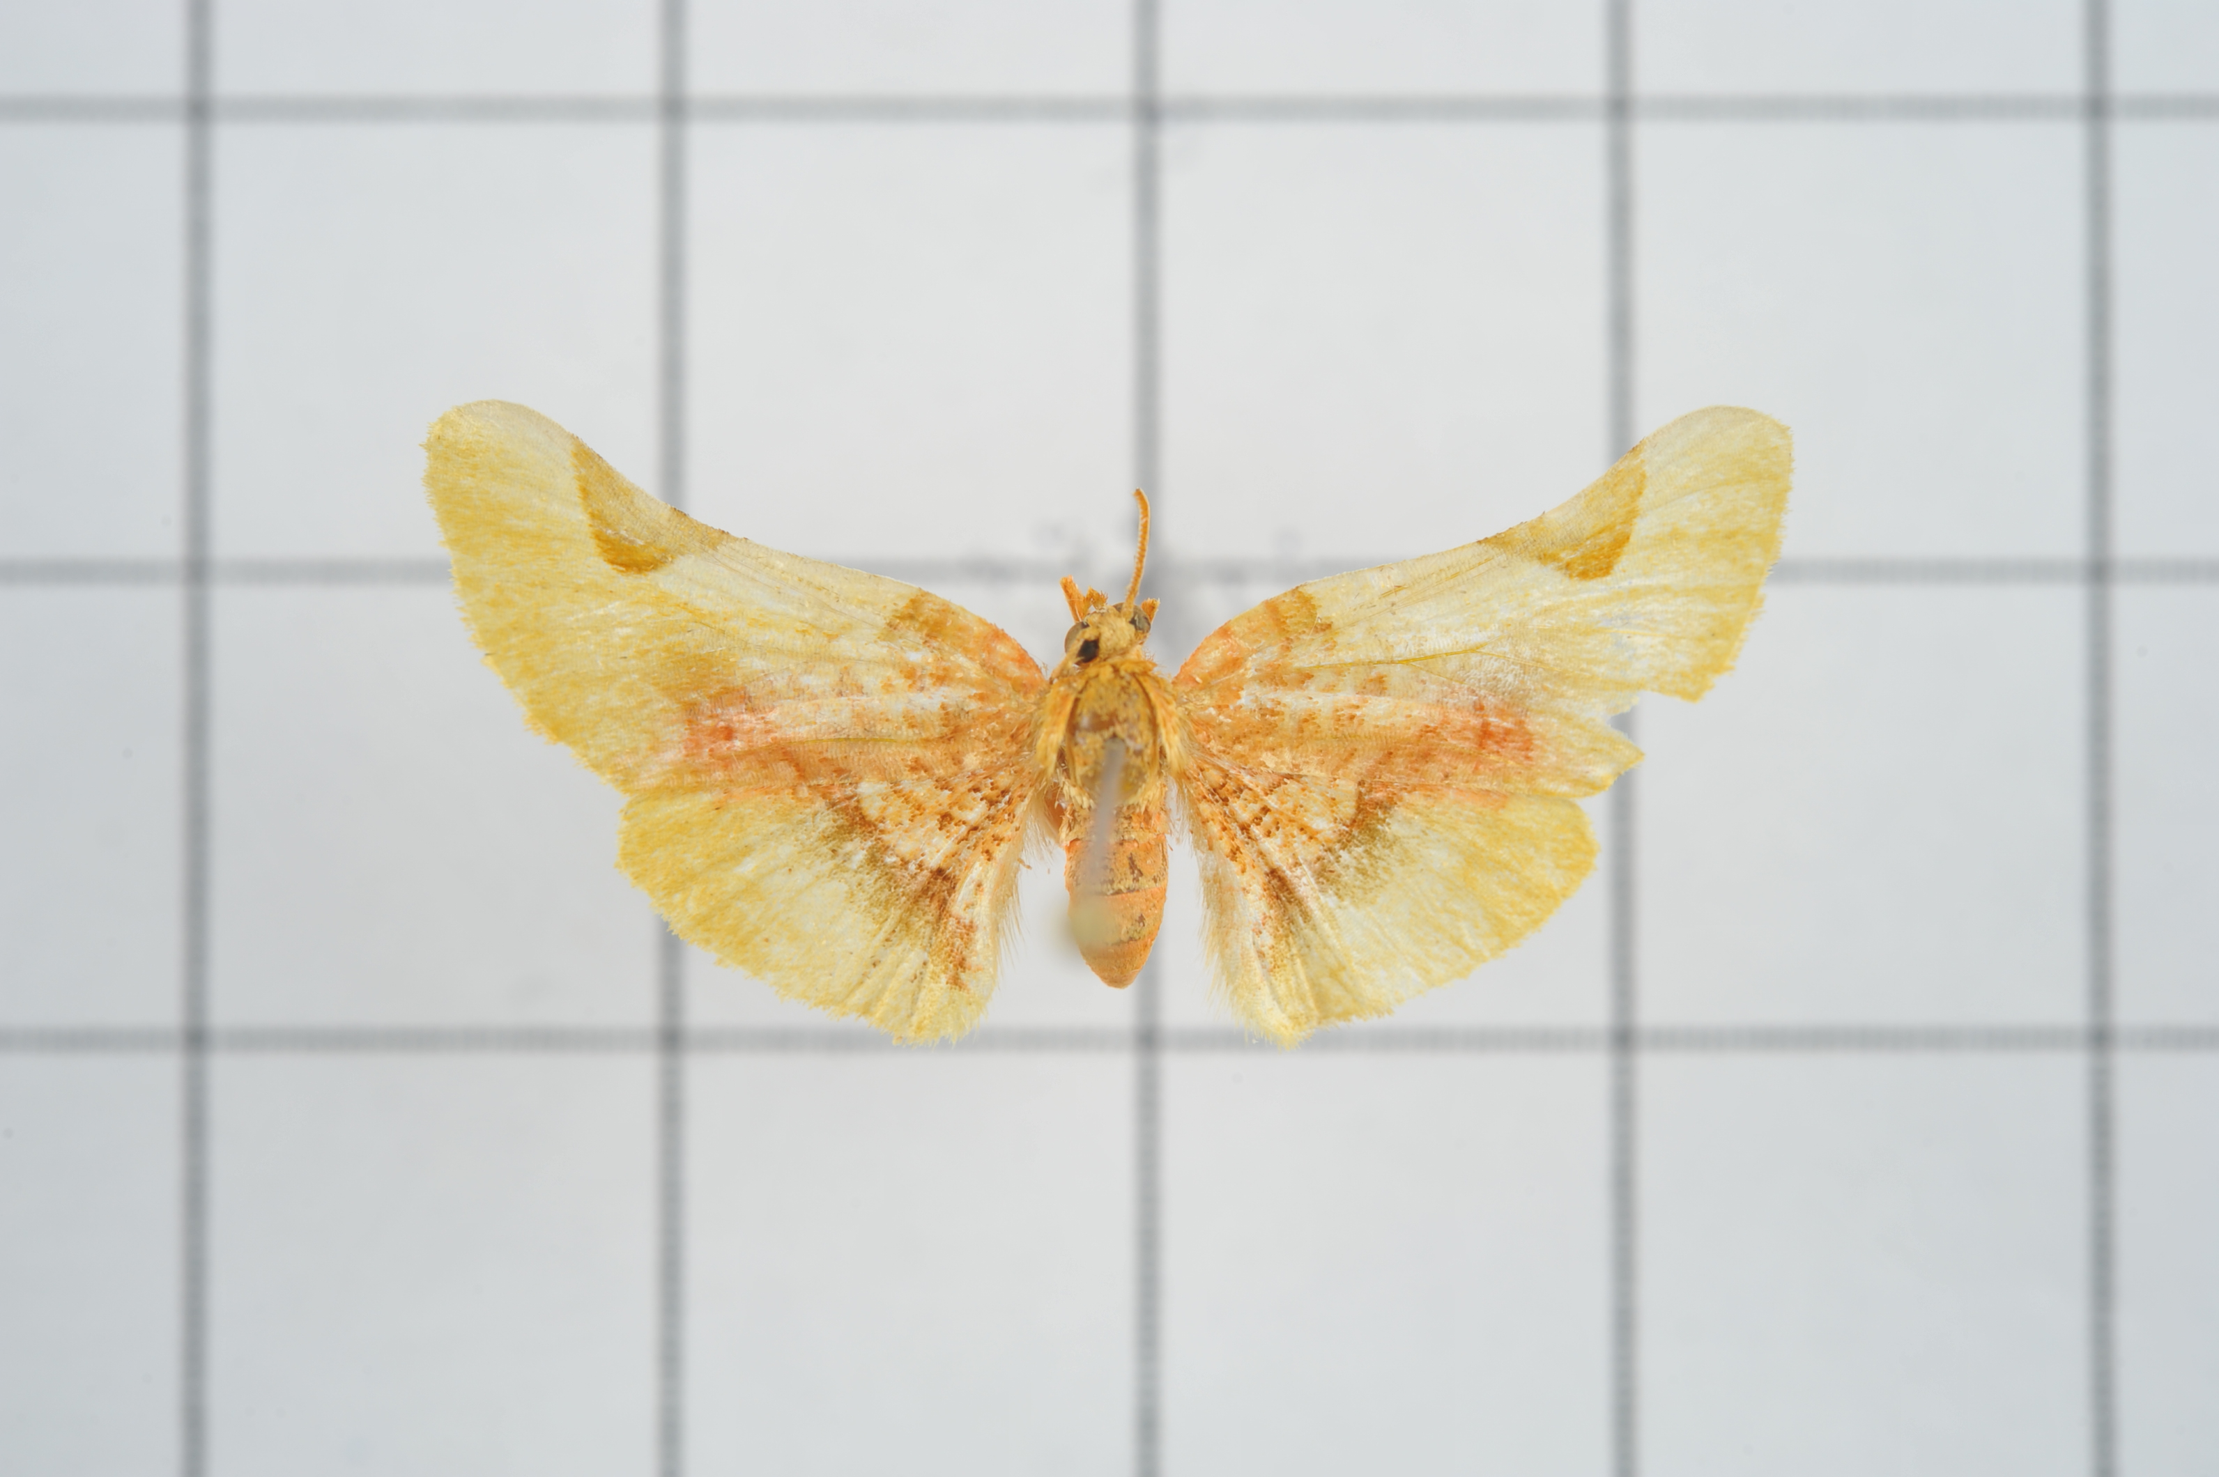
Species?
Pyrinioides sinuosus
